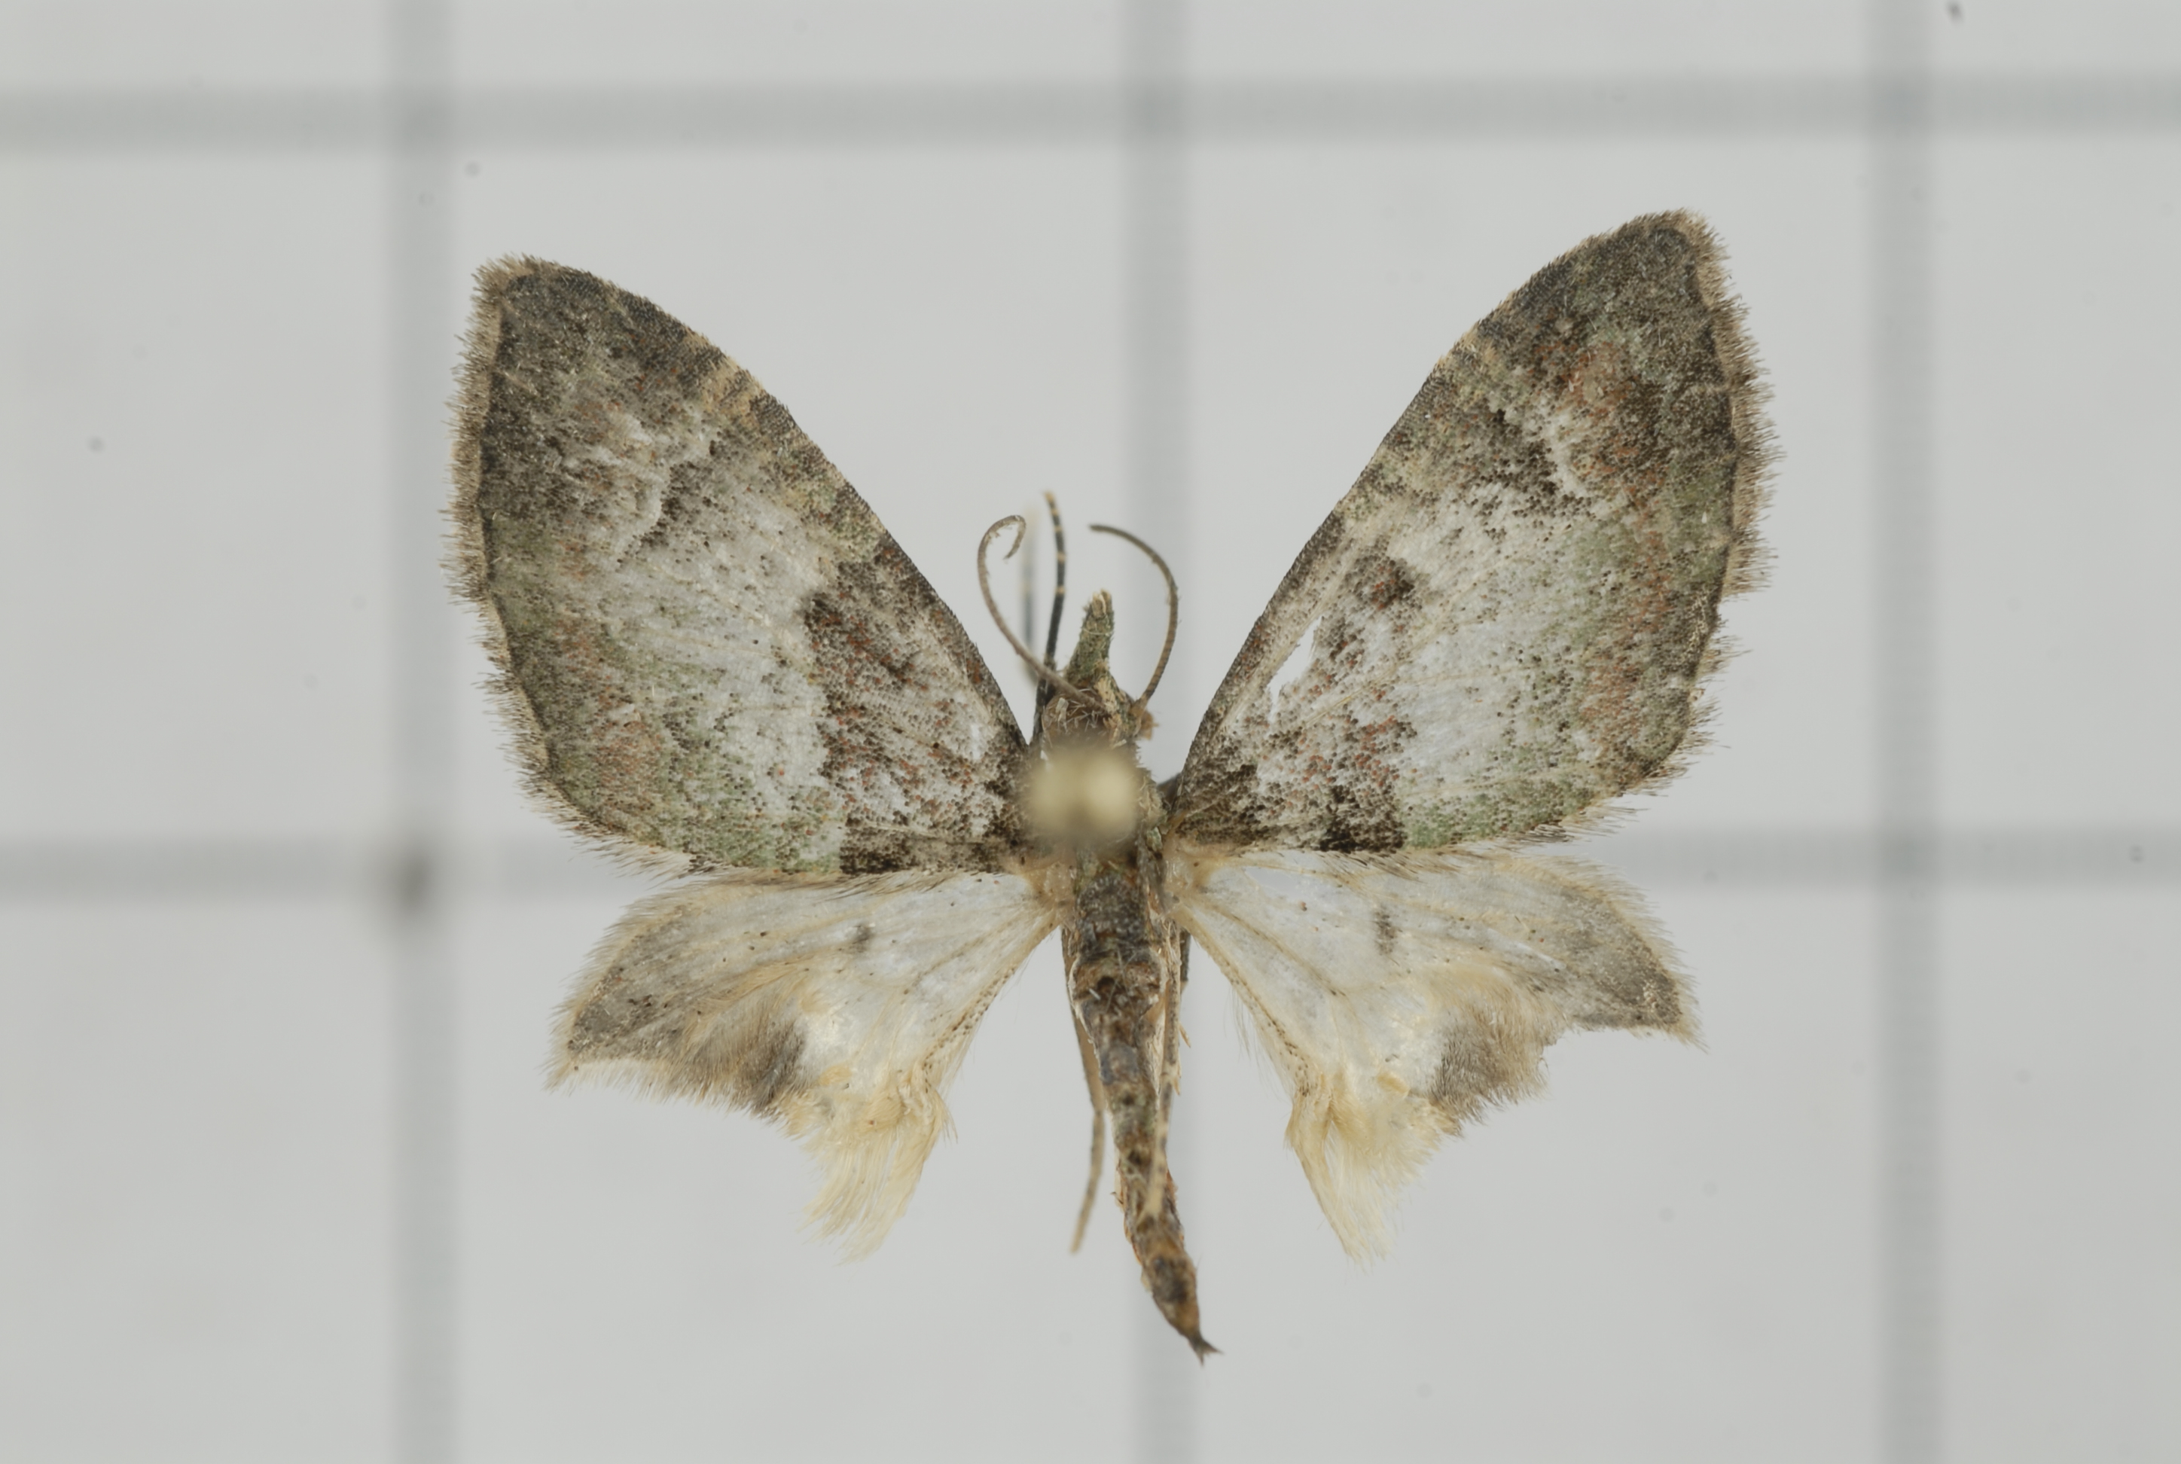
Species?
Syncosmia bicornuta bicornuta
